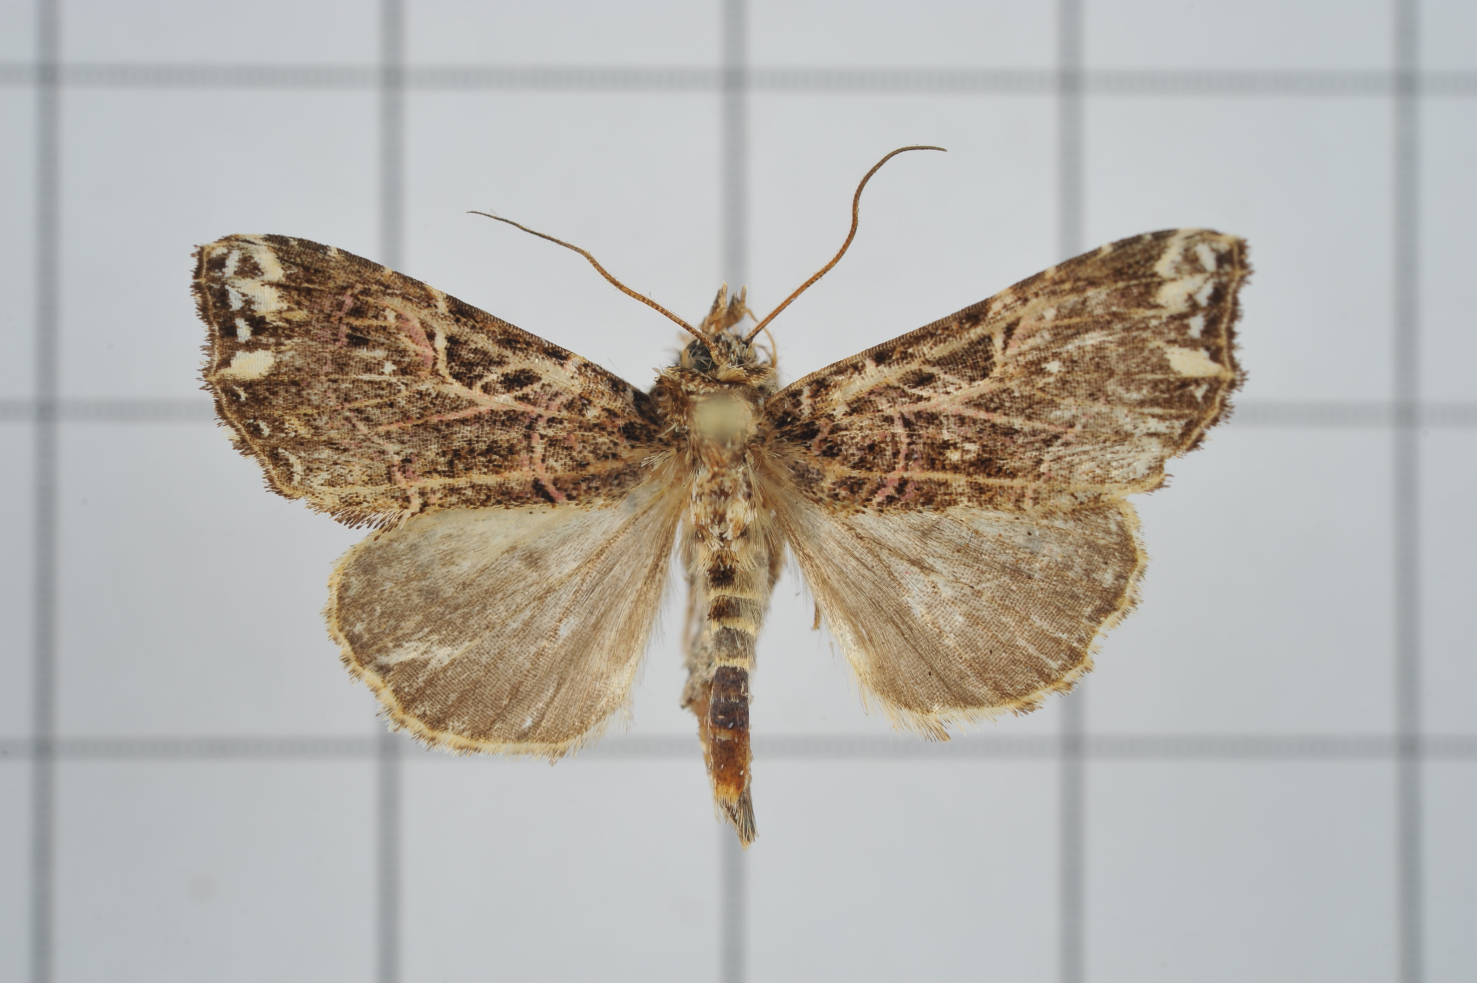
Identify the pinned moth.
Callopistria deflexusa
